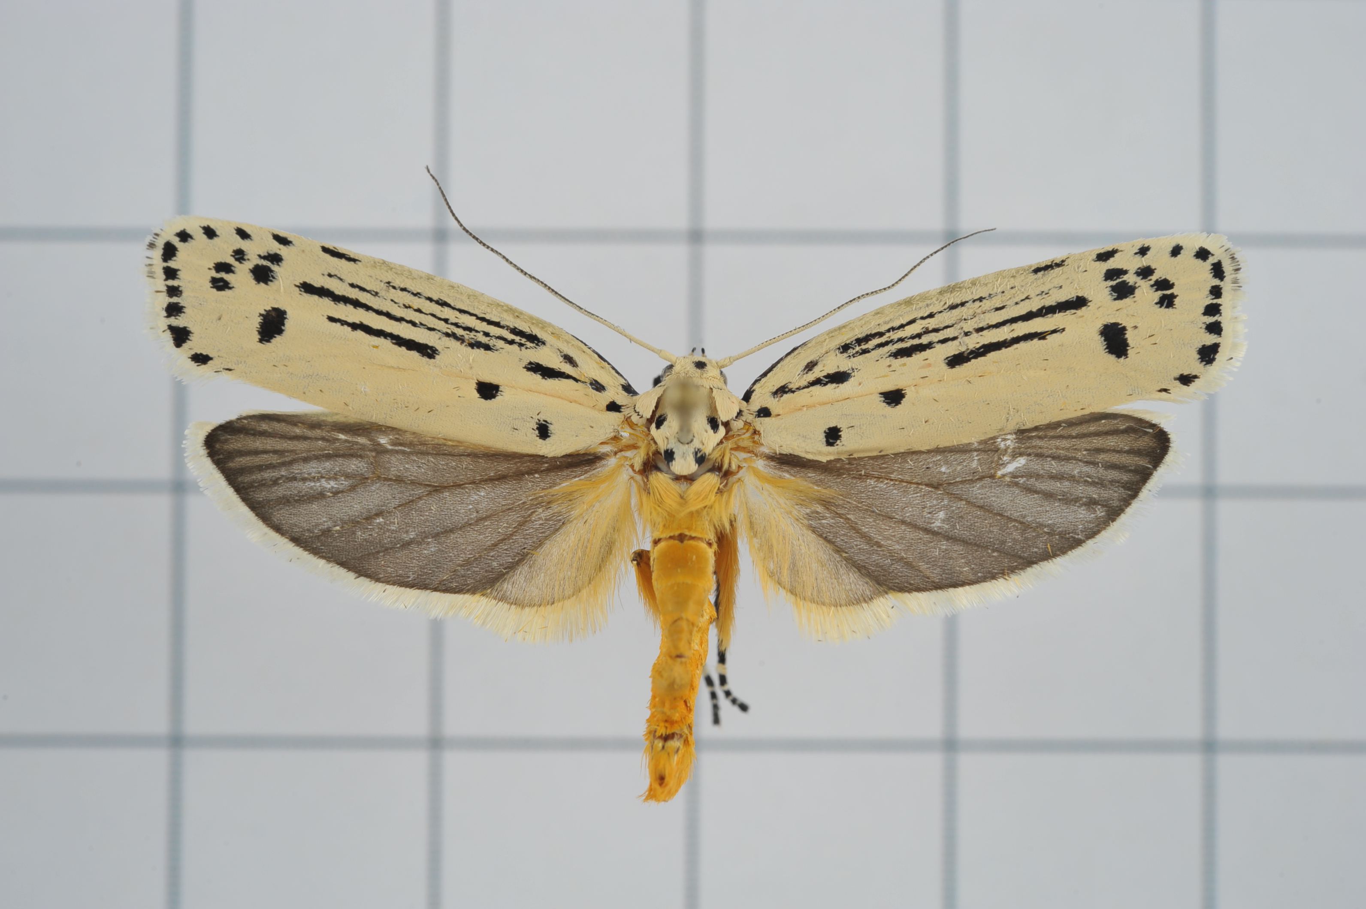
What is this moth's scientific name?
Ethmia lineatonotella
